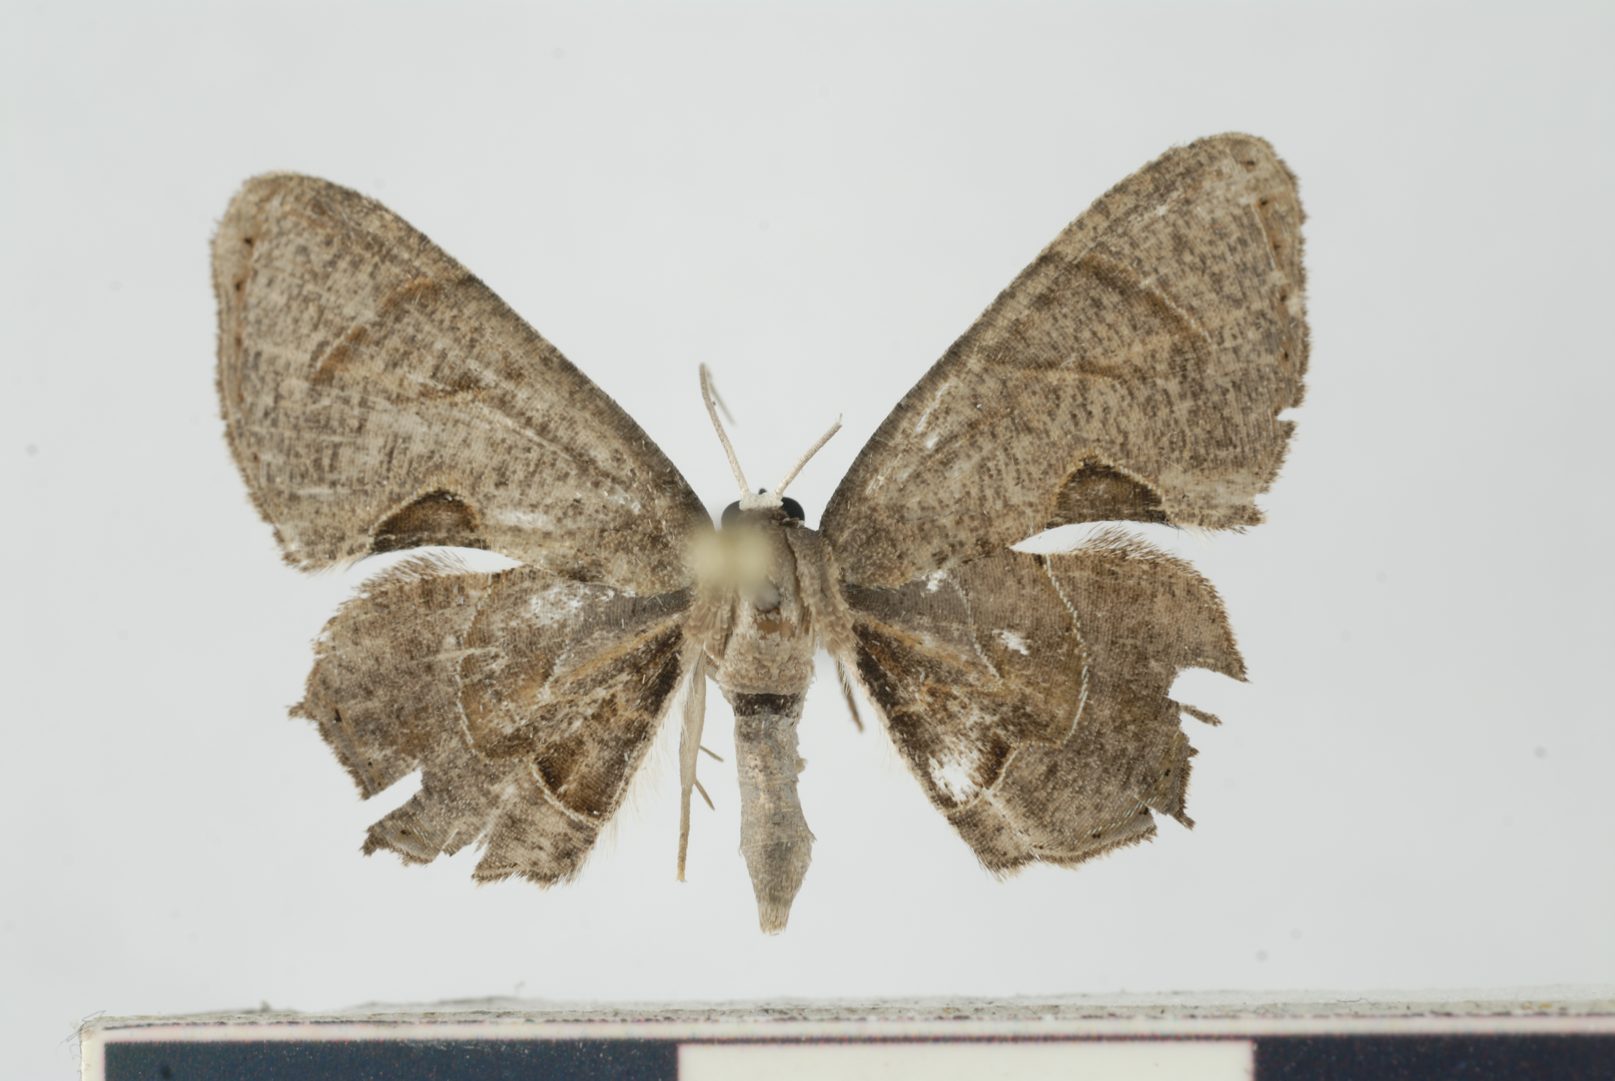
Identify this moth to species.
Phazaca alikangensis
